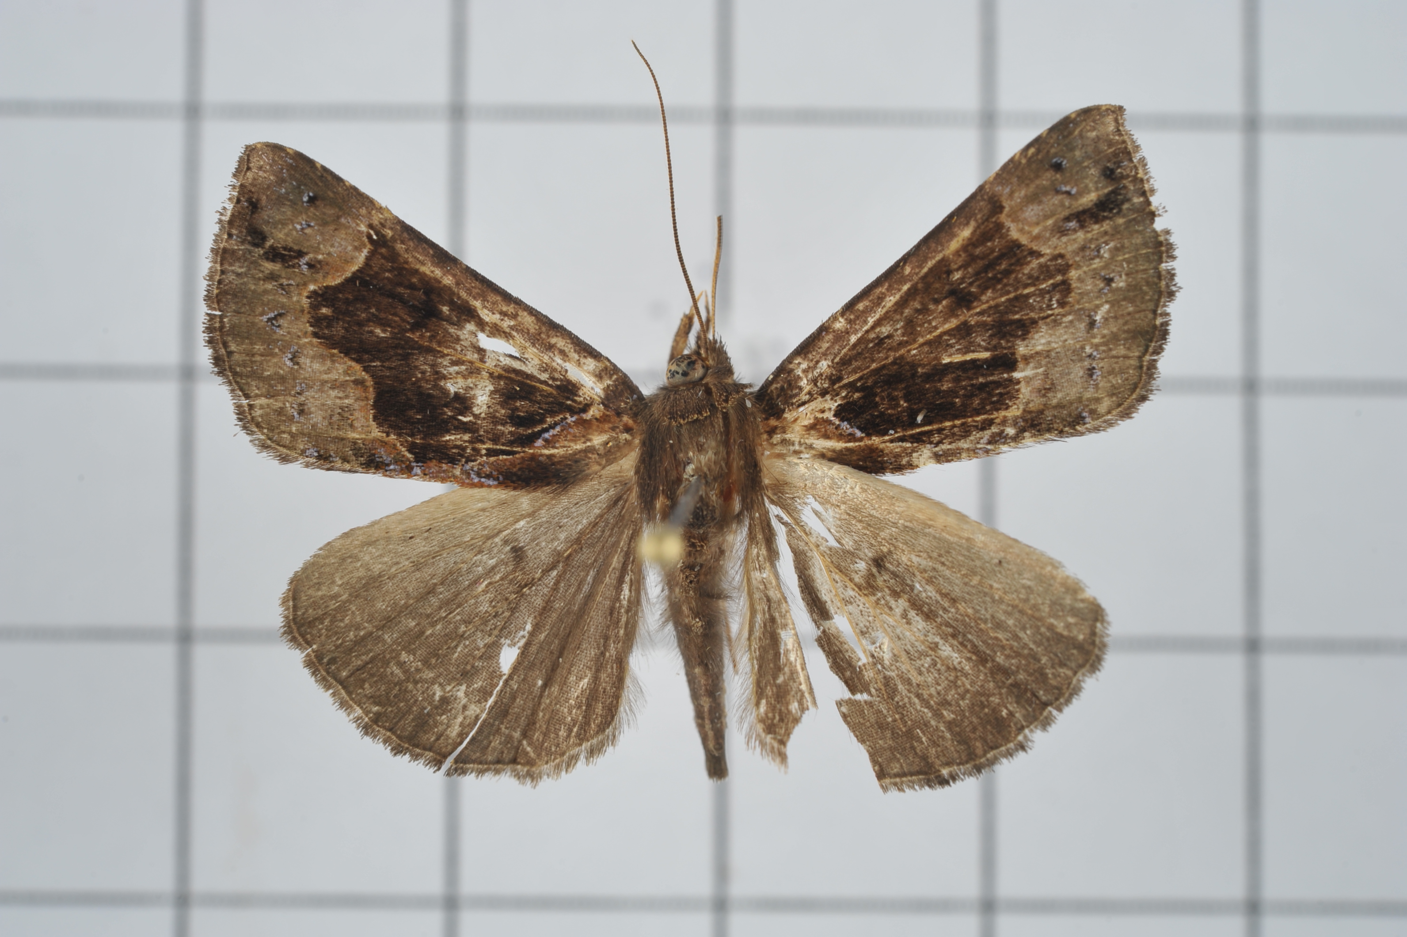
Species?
Hypena vestita
